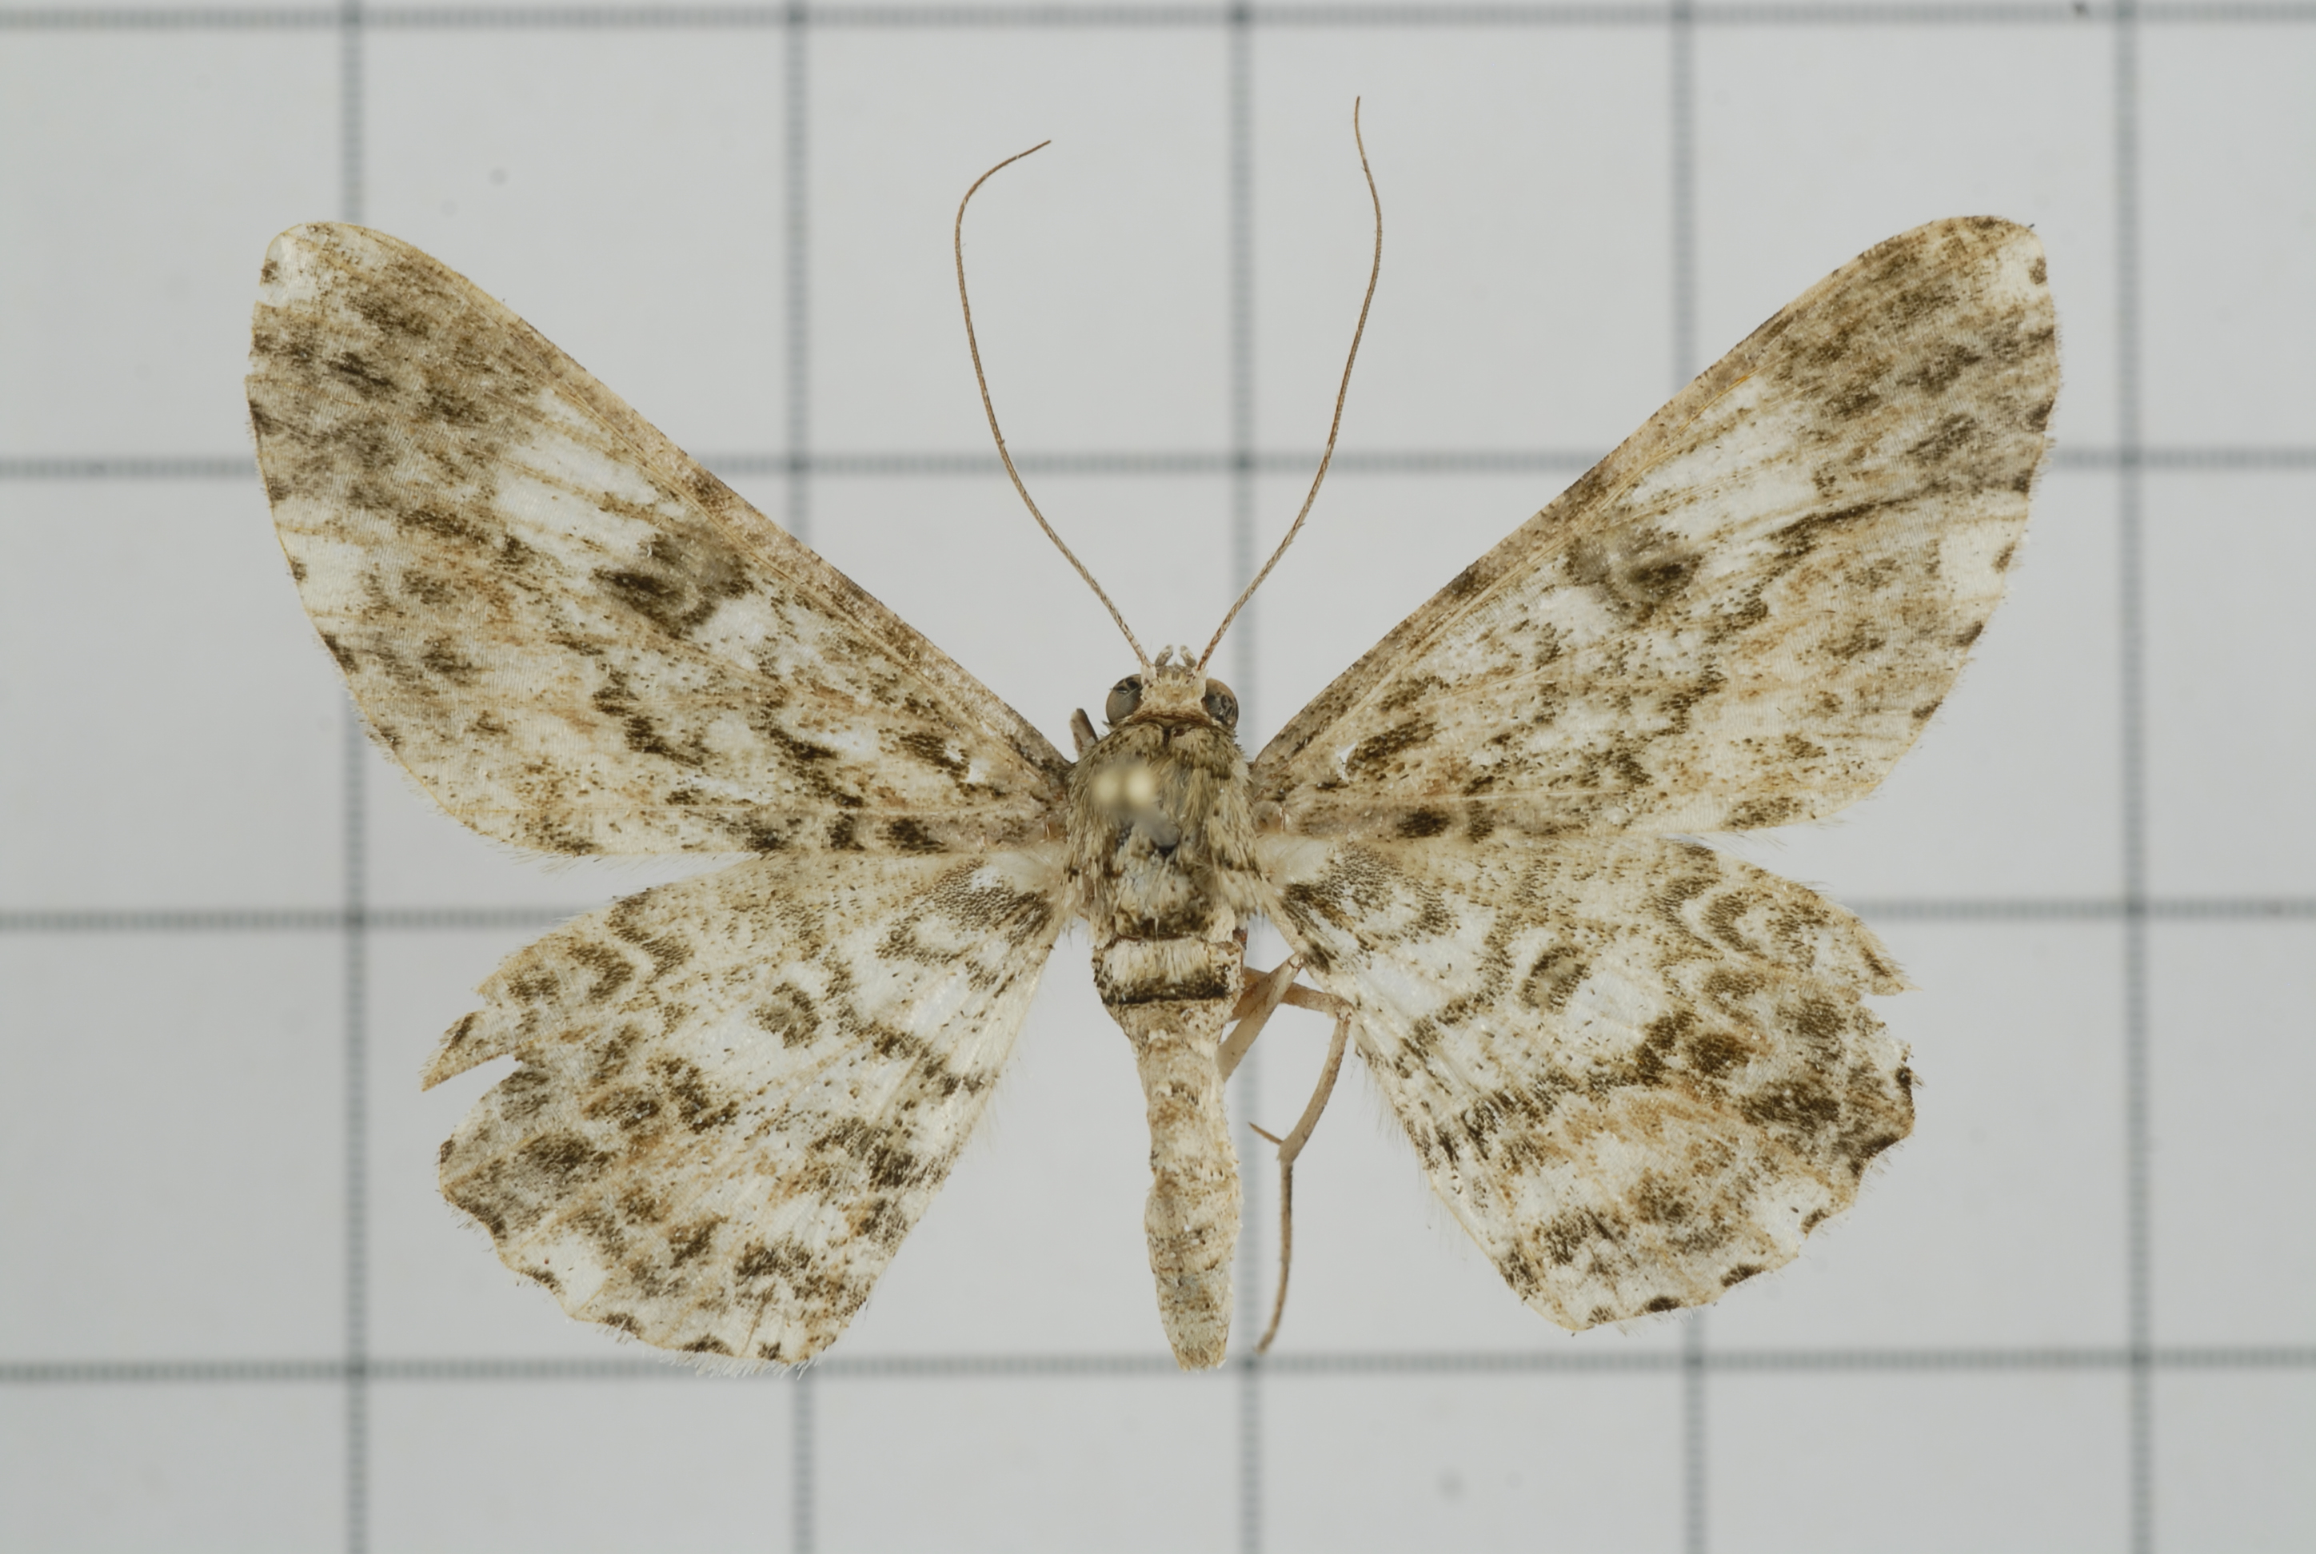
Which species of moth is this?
Cleora contiguata contiguata
